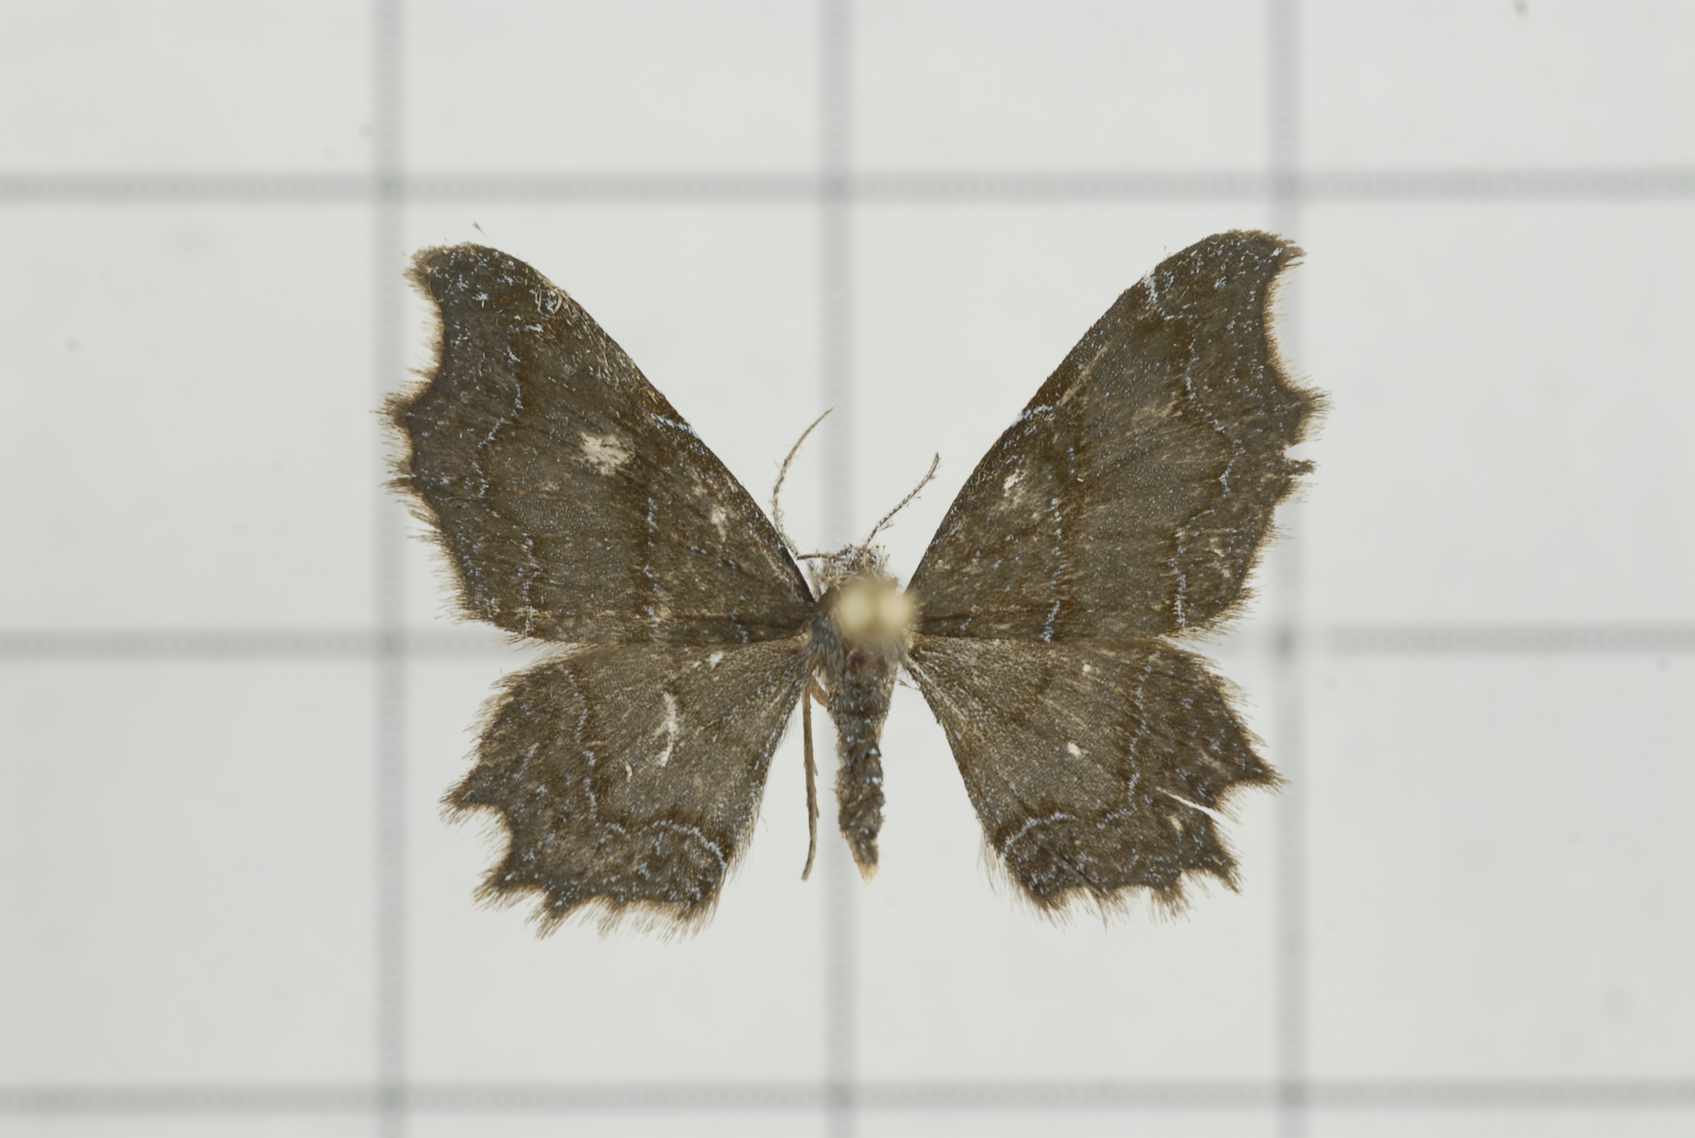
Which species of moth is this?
Hastina subfalcaria caeruleolineata
